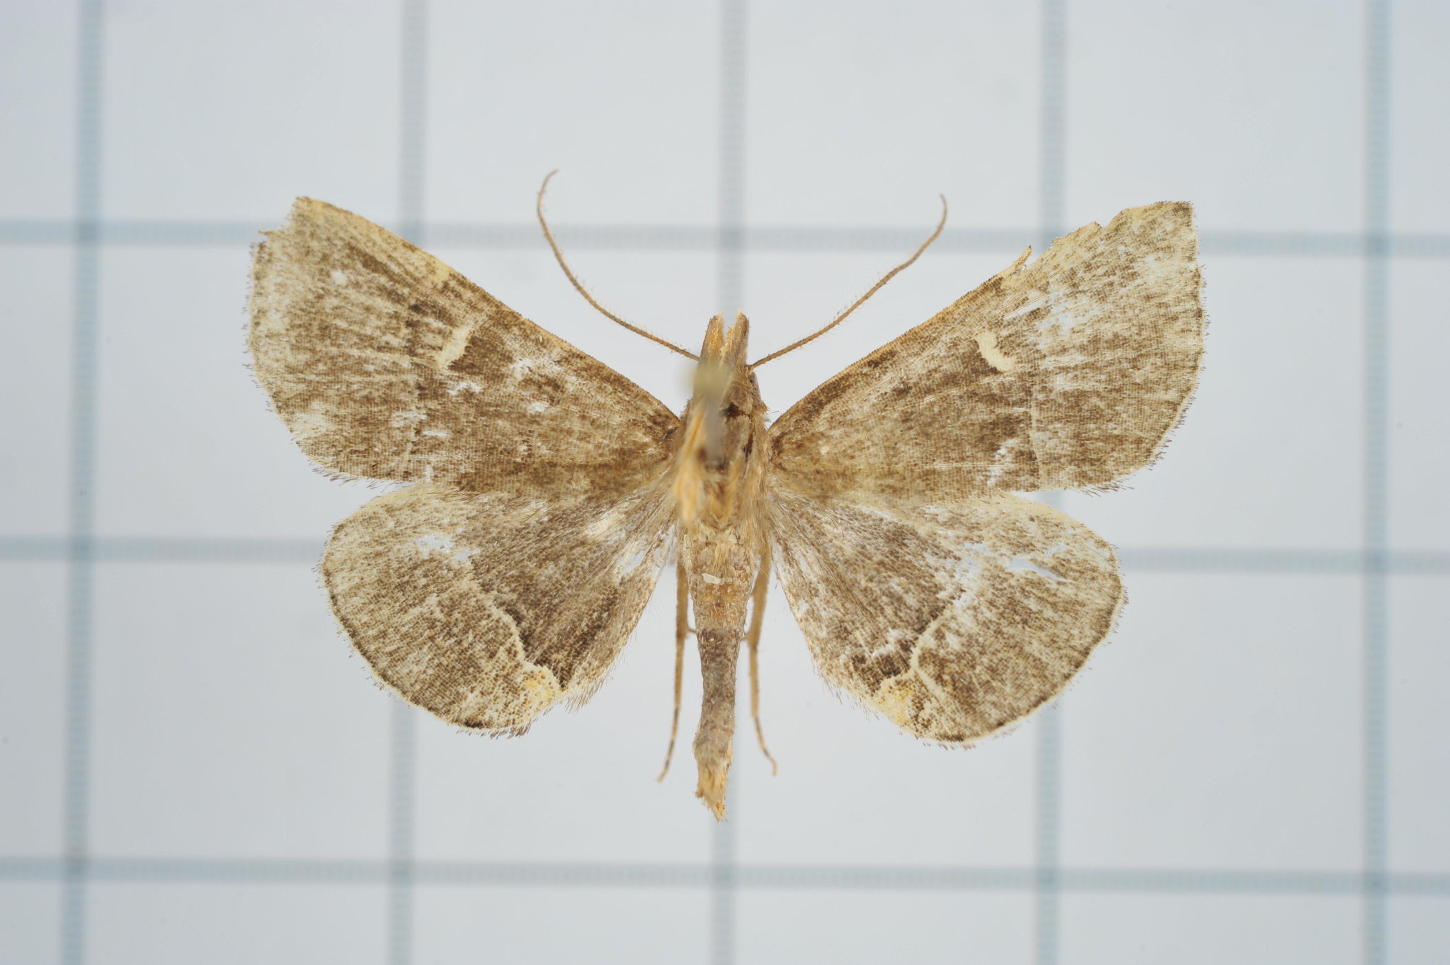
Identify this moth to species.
Cidariplura shanmeii
